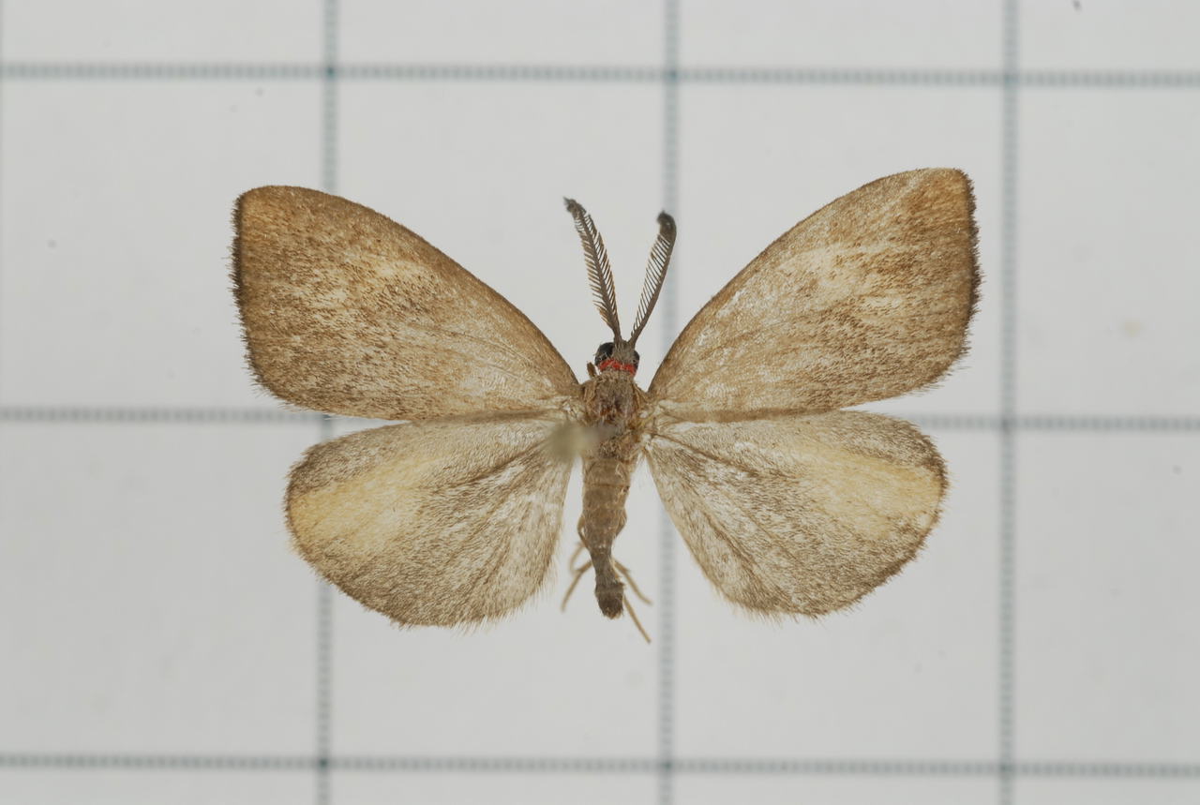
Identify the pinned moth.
Arbudas submacula
